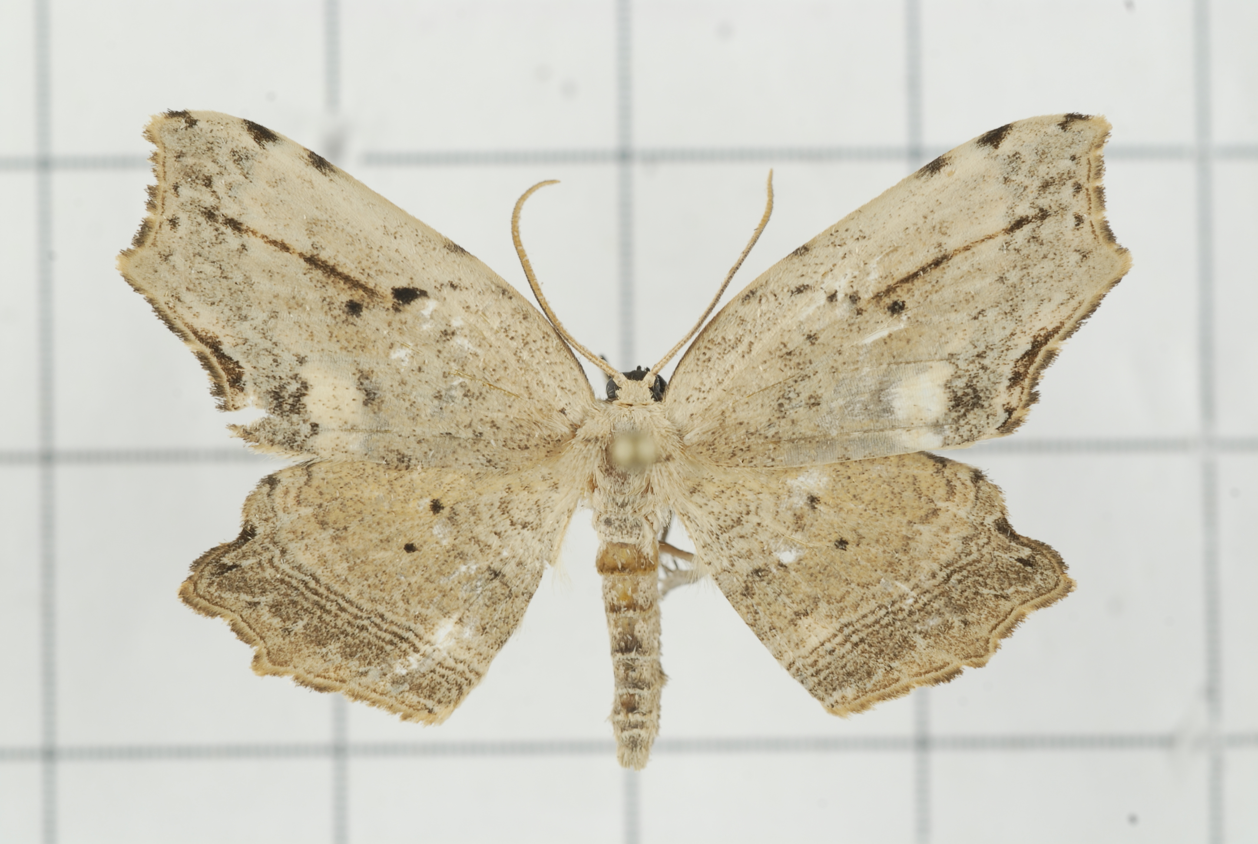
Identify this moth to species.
Phalacra strigata insulicola
